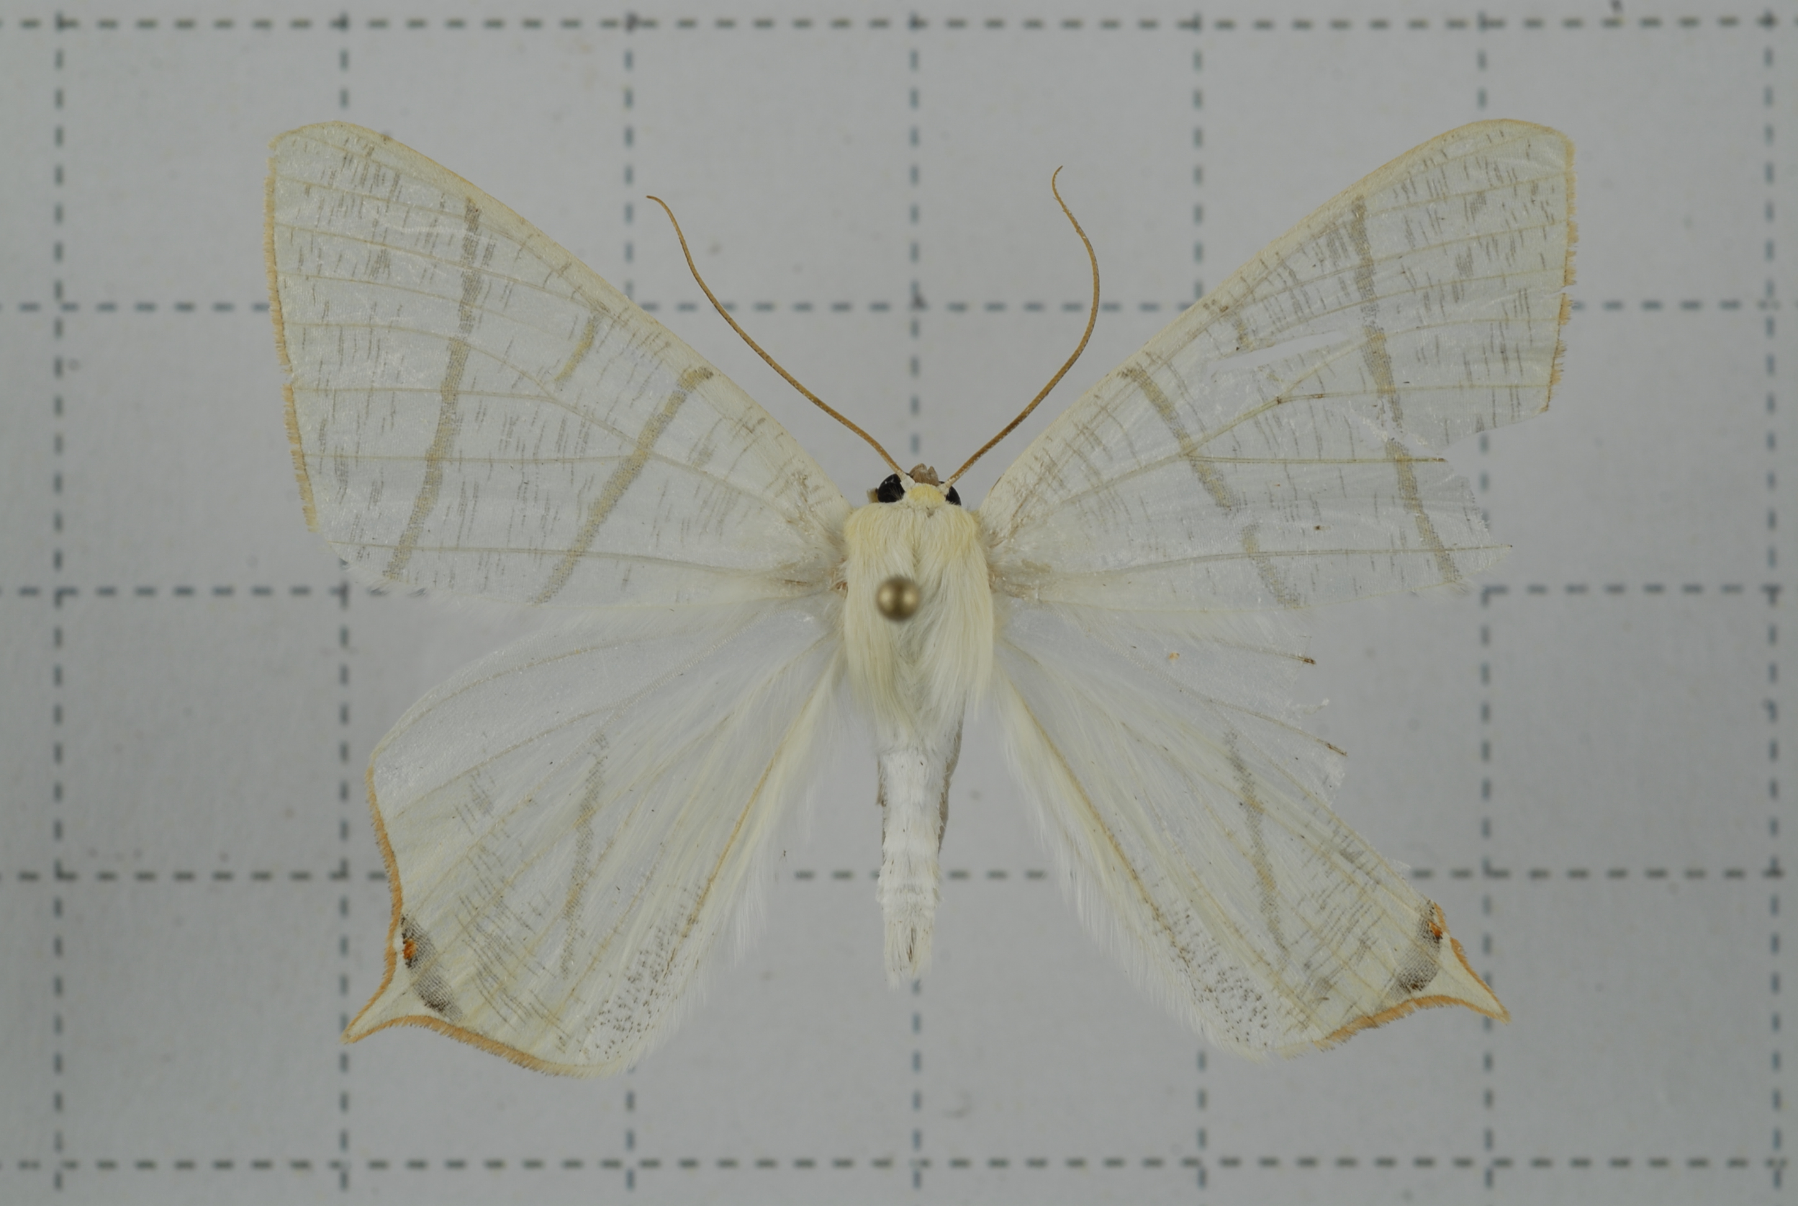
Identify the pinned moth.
Ourapteryx pallidula
